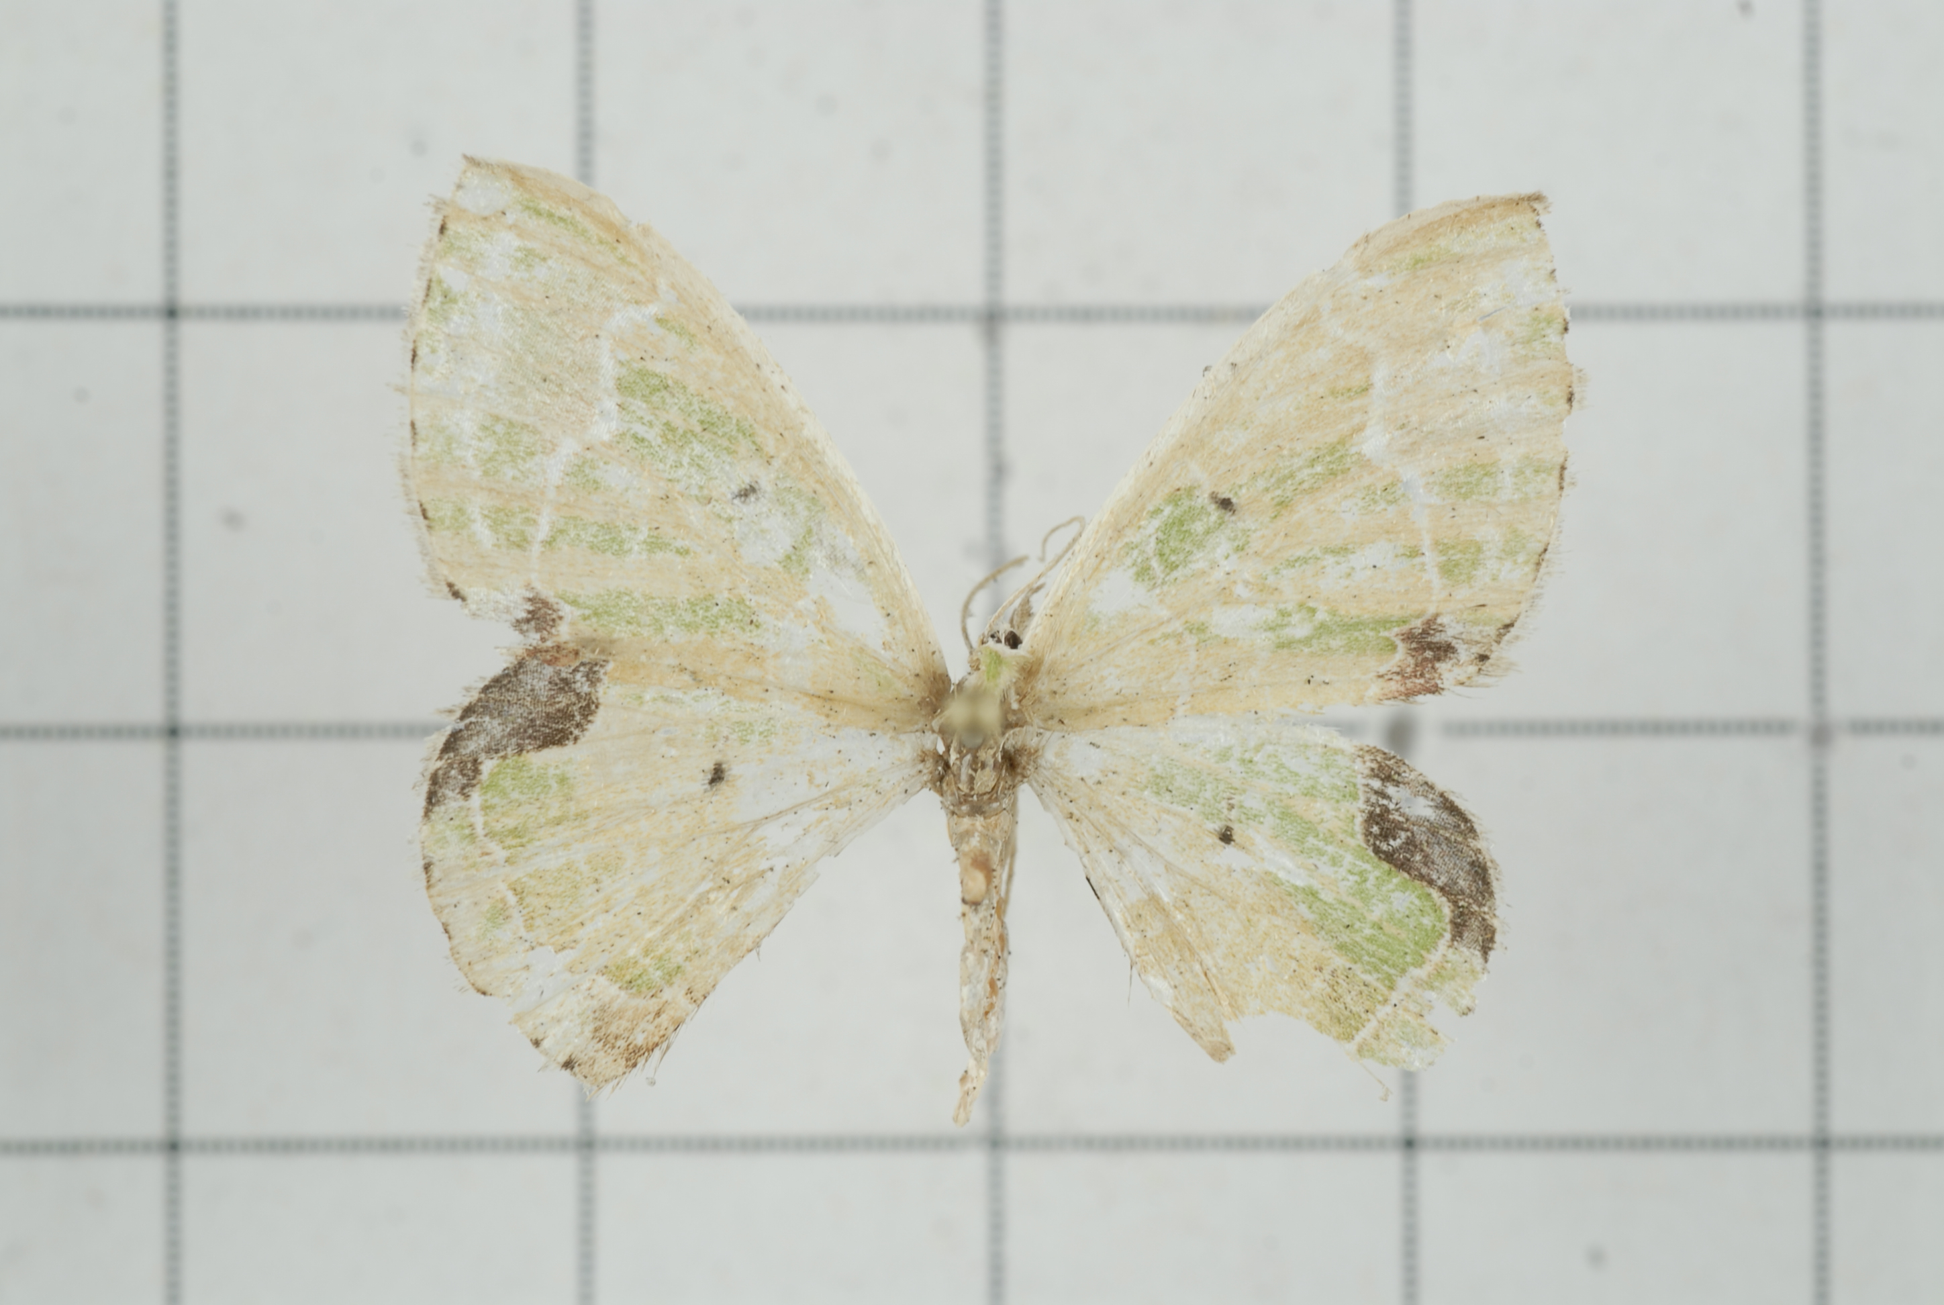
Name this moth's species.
Comibaena subdelicata
